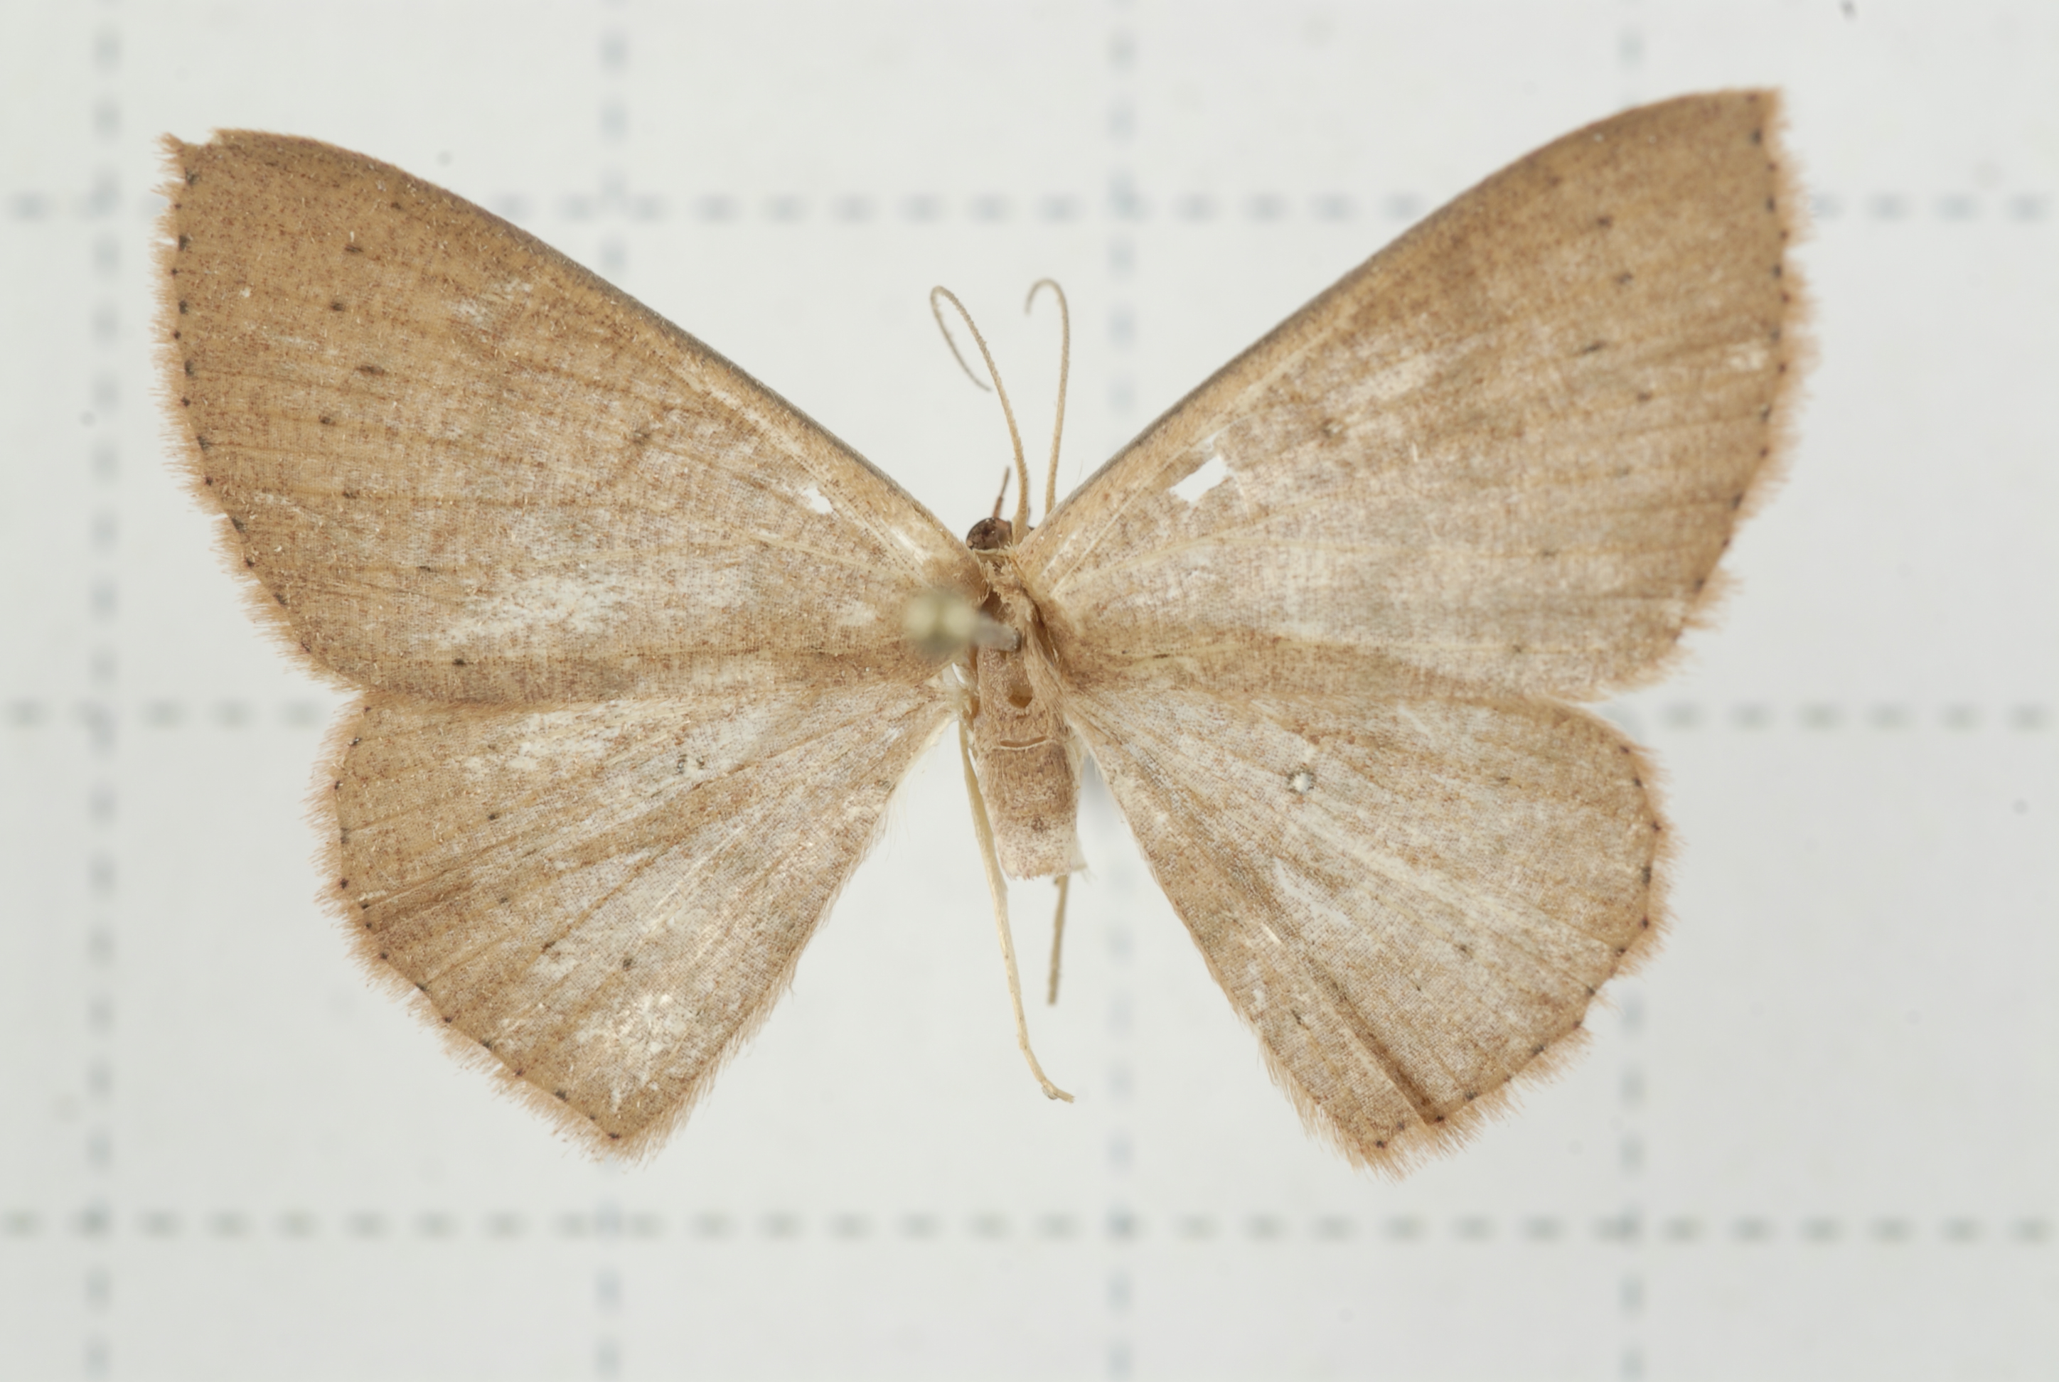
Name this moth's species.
Perixera absconditaria
